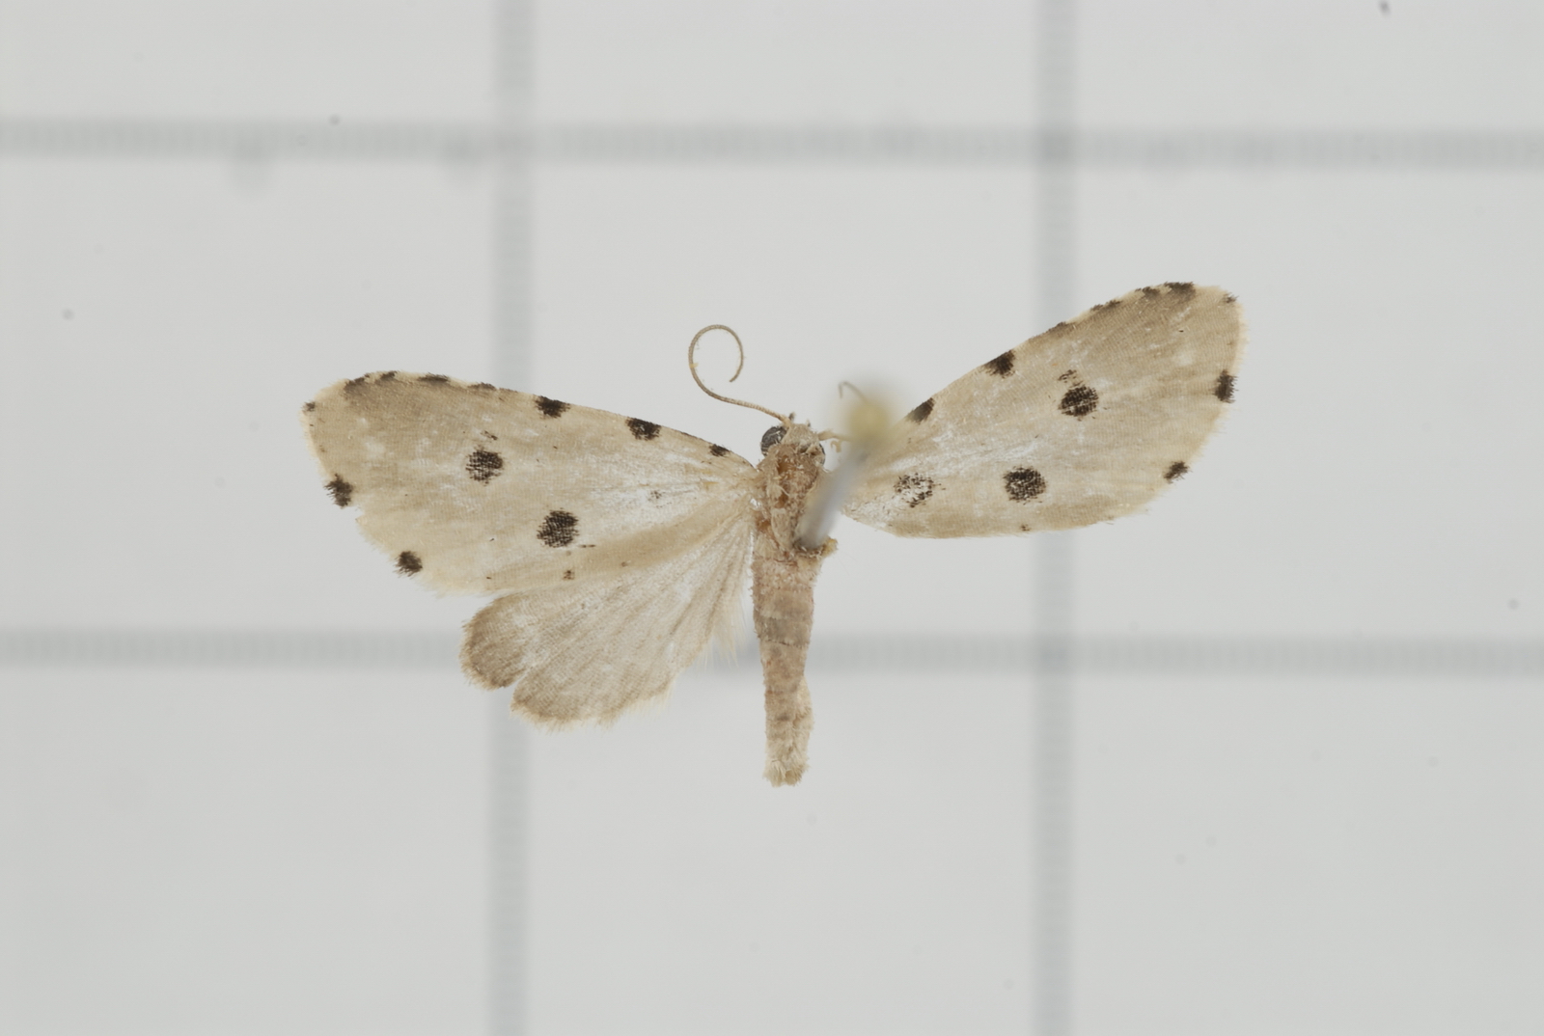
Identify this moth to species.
Metaemene atrigutta
